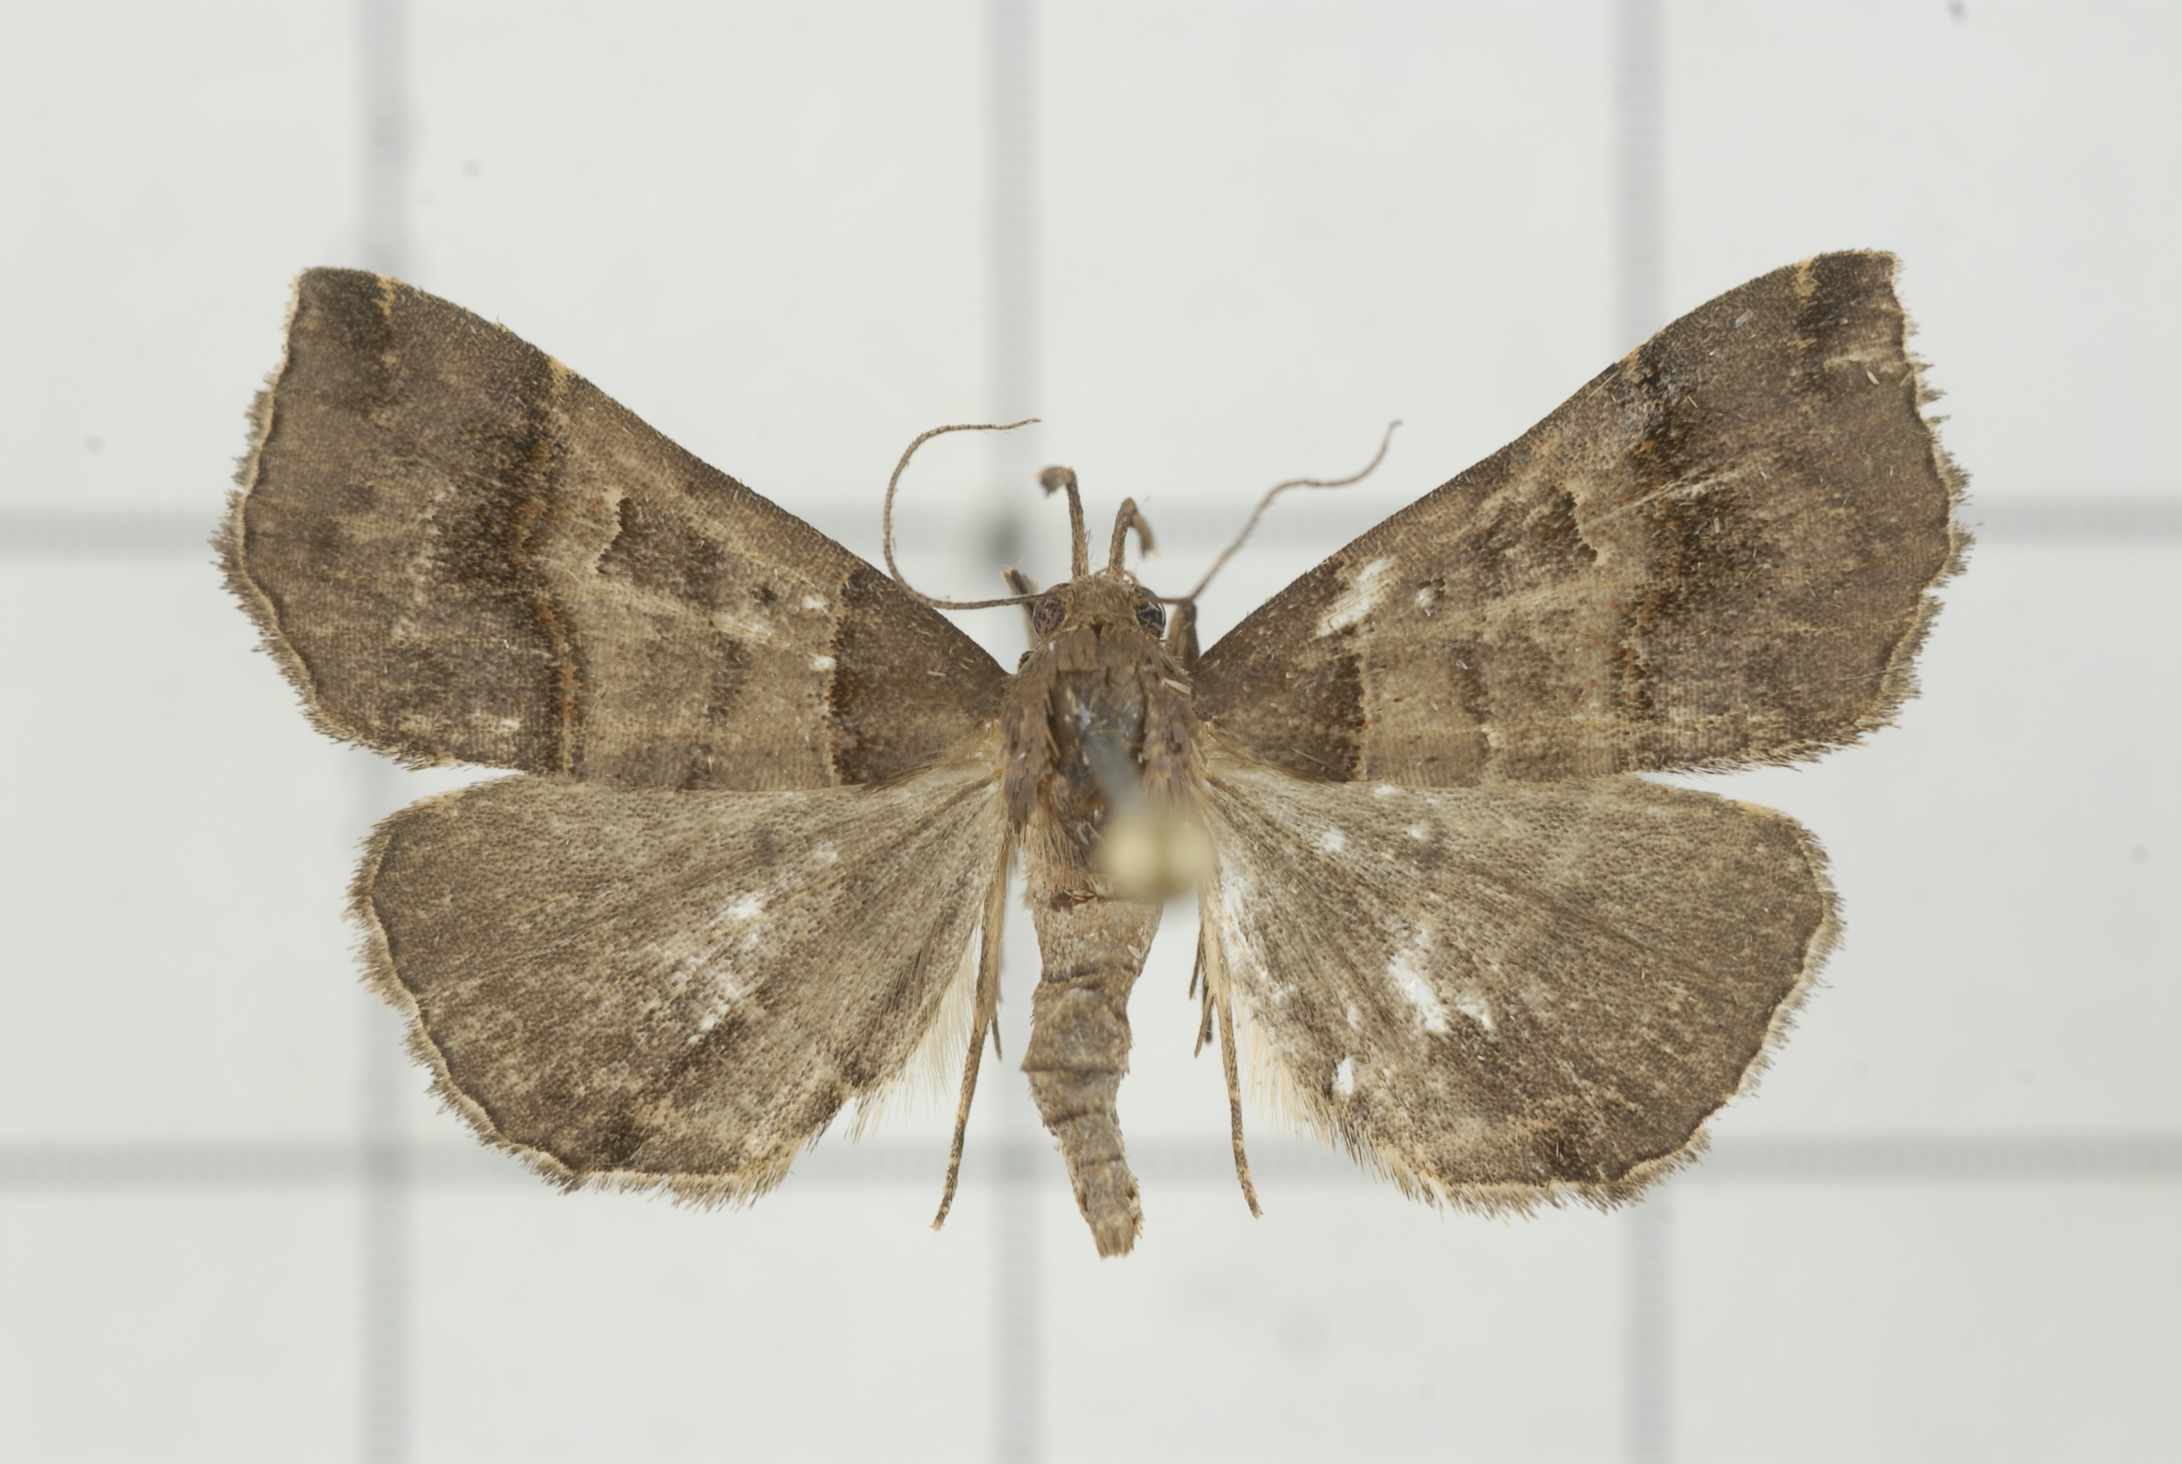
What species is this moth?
Bertula kosemponica
